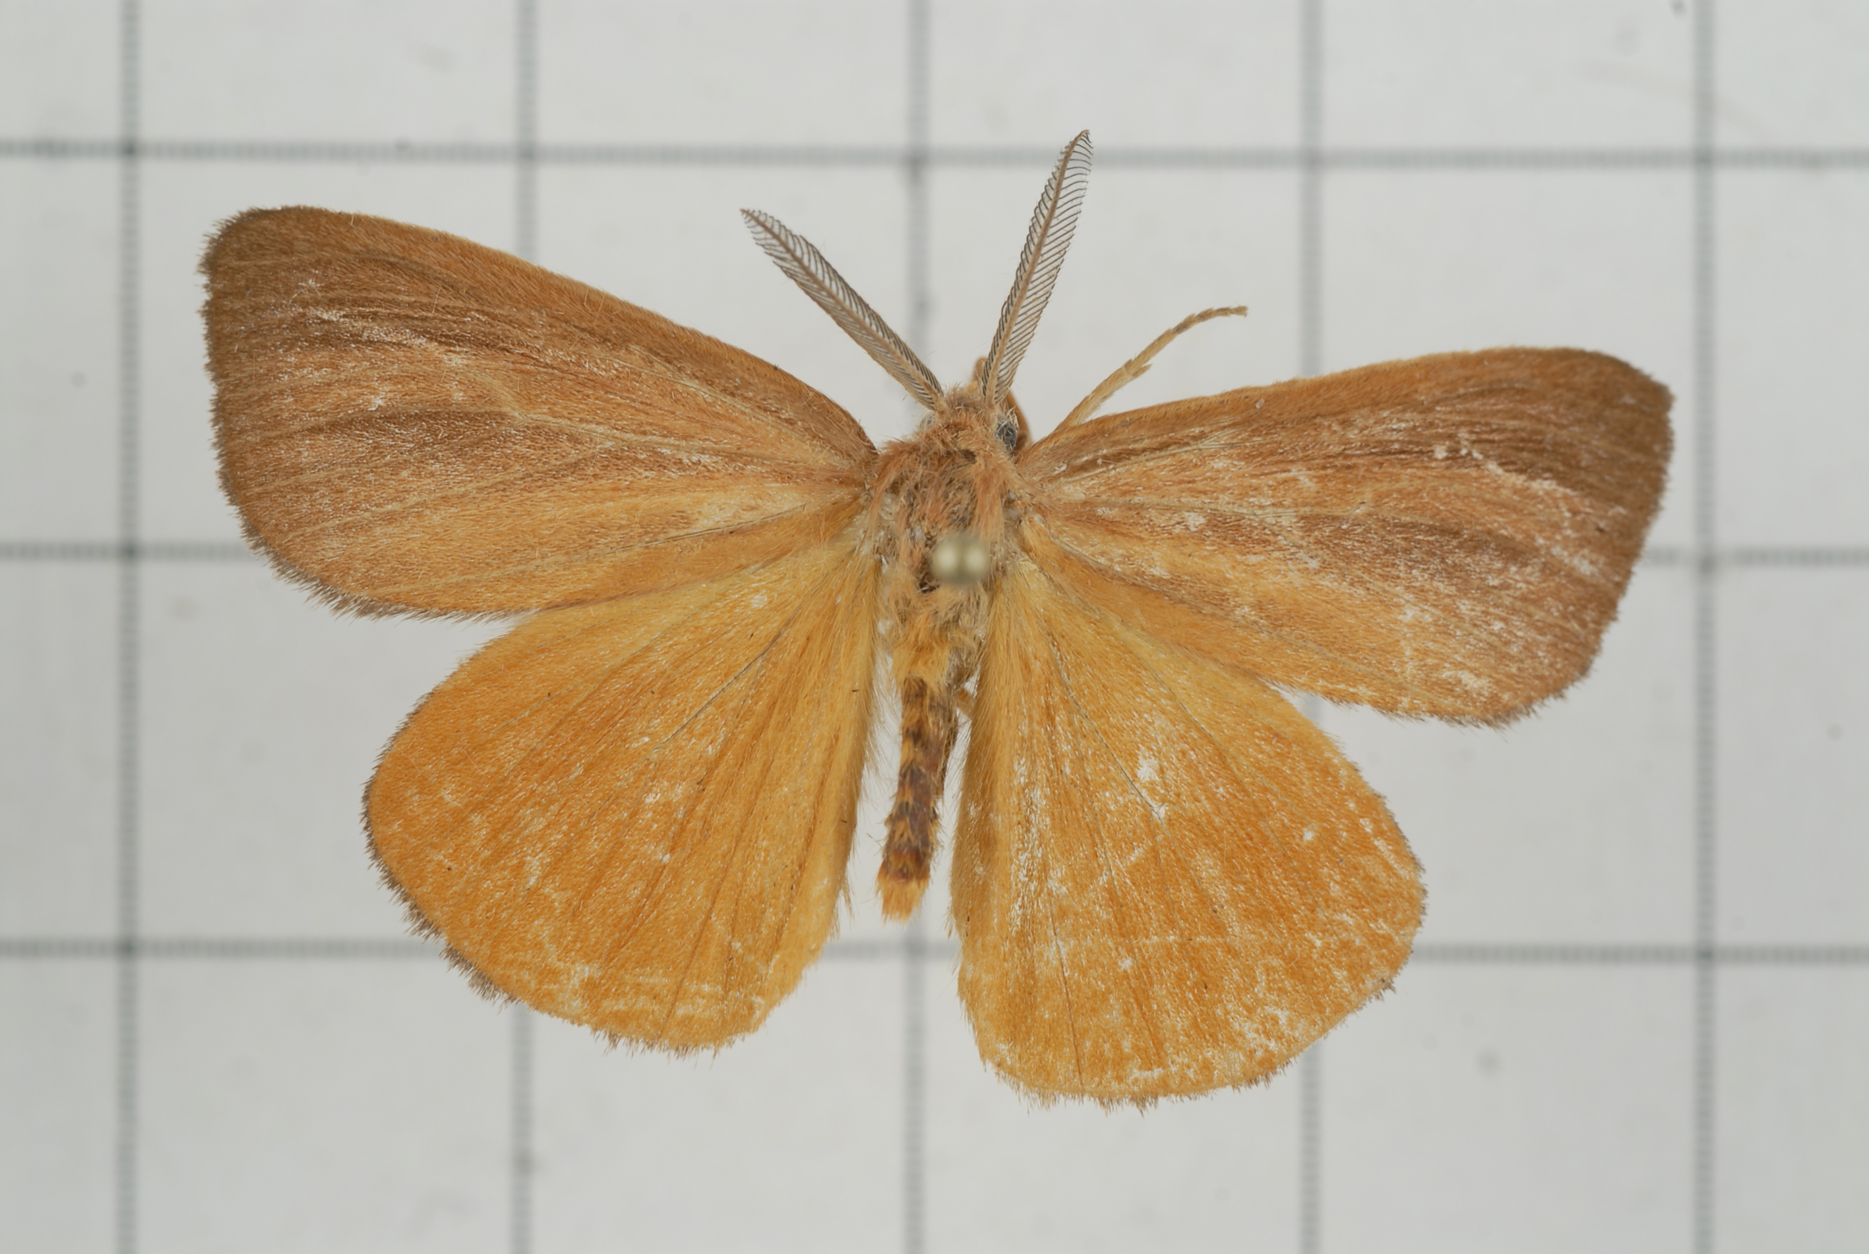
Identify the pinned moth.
Pantana substrigosa
